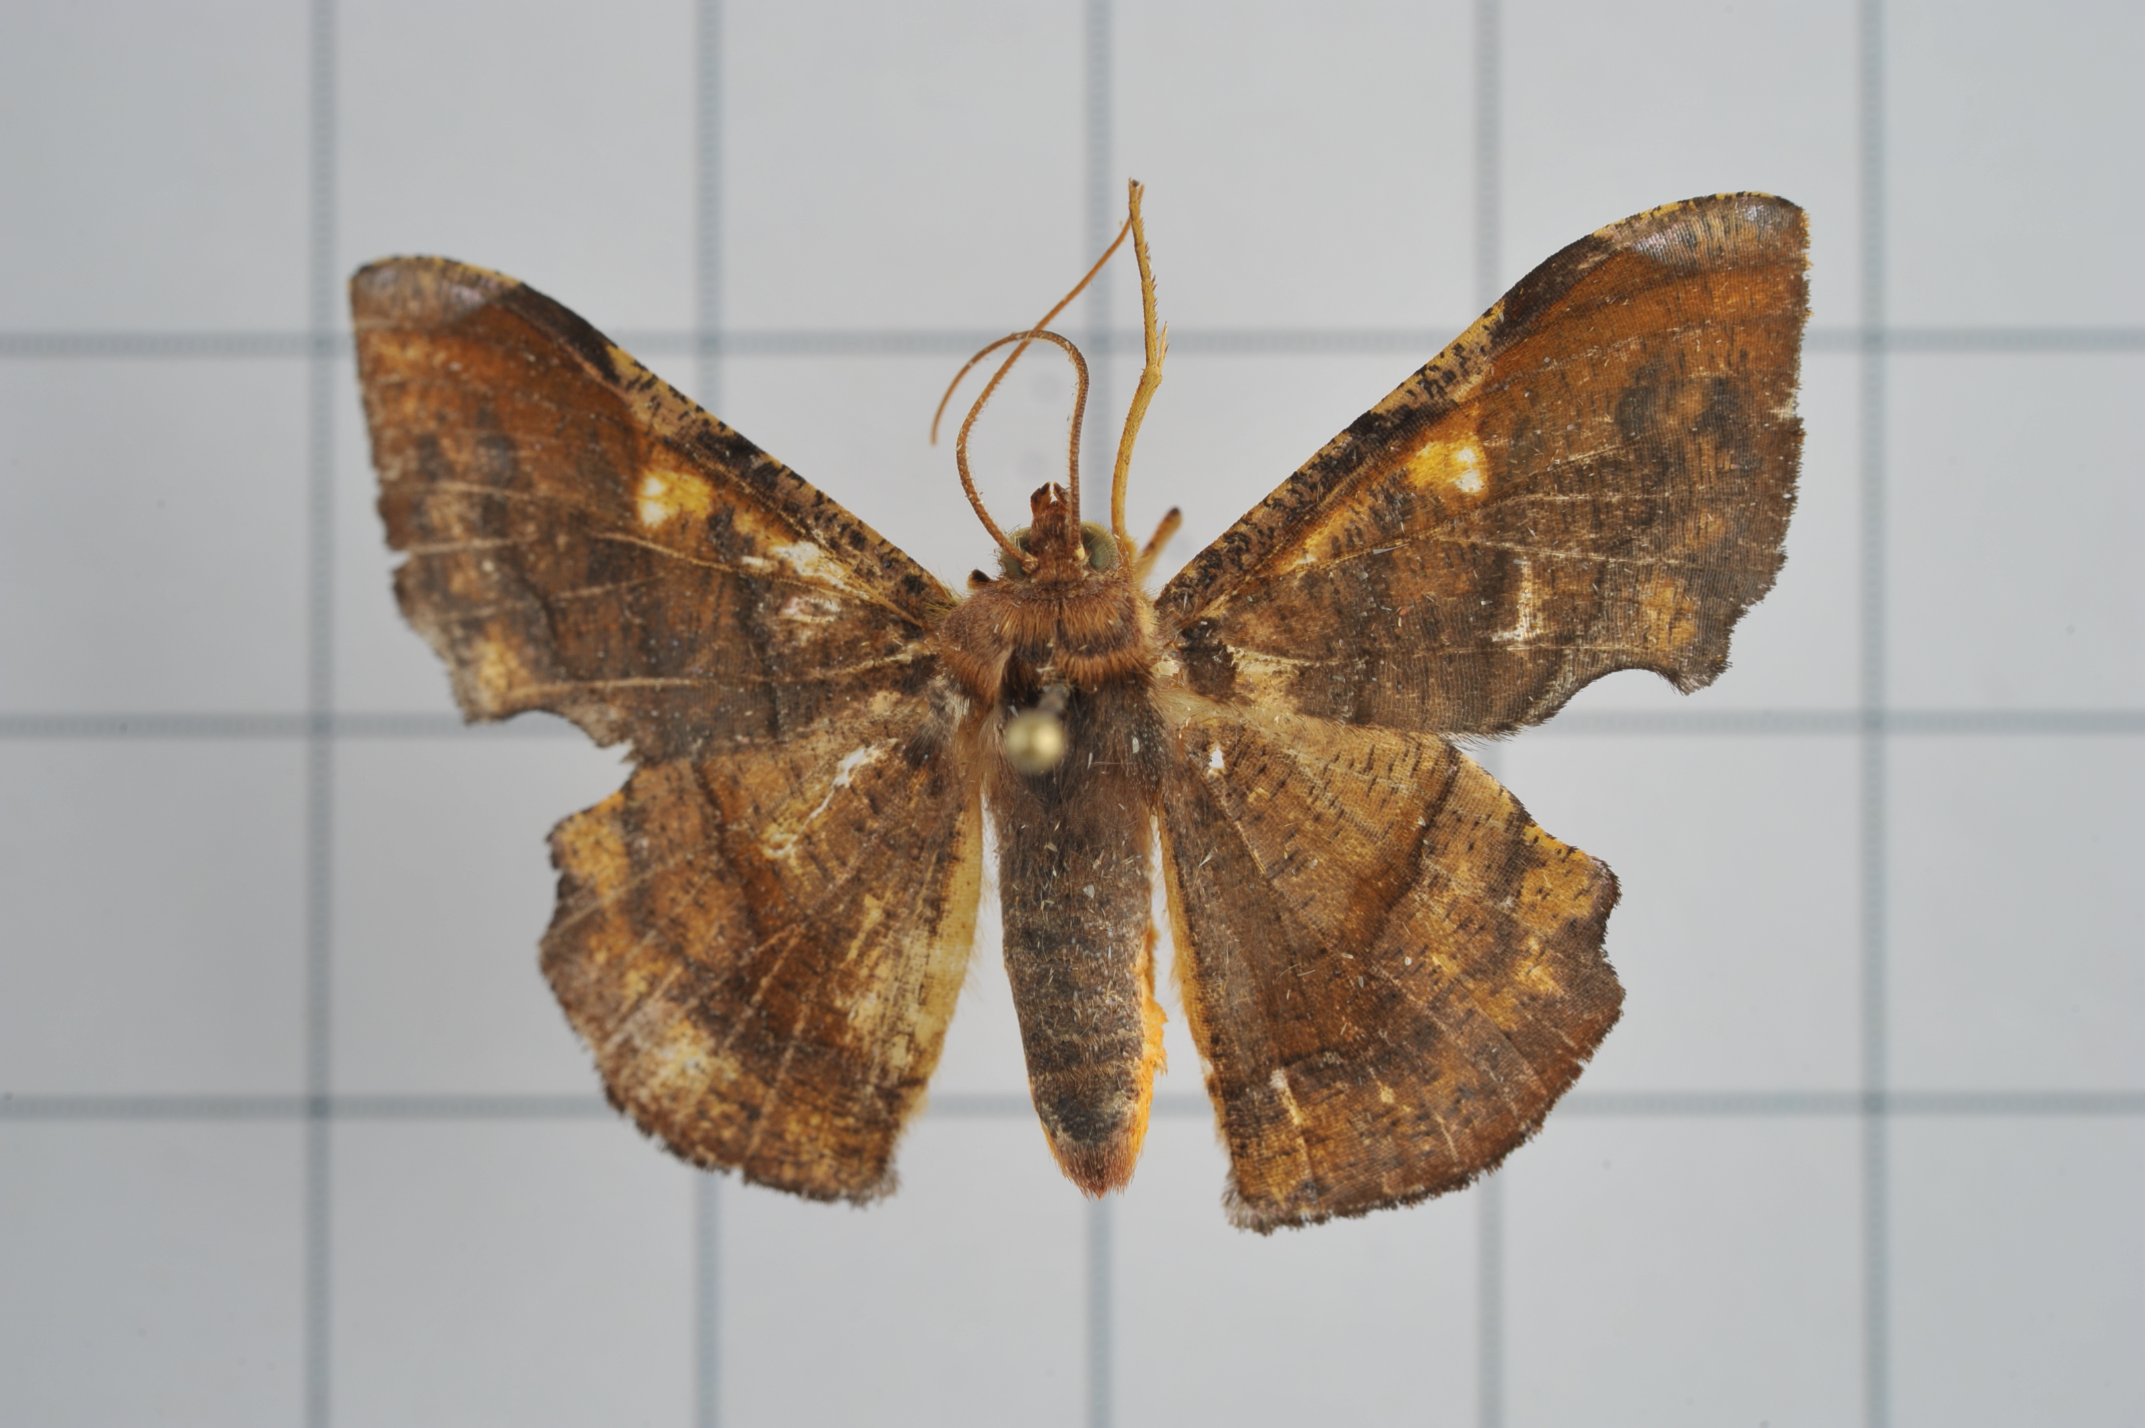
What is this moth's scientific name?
Fascellina chromataria
